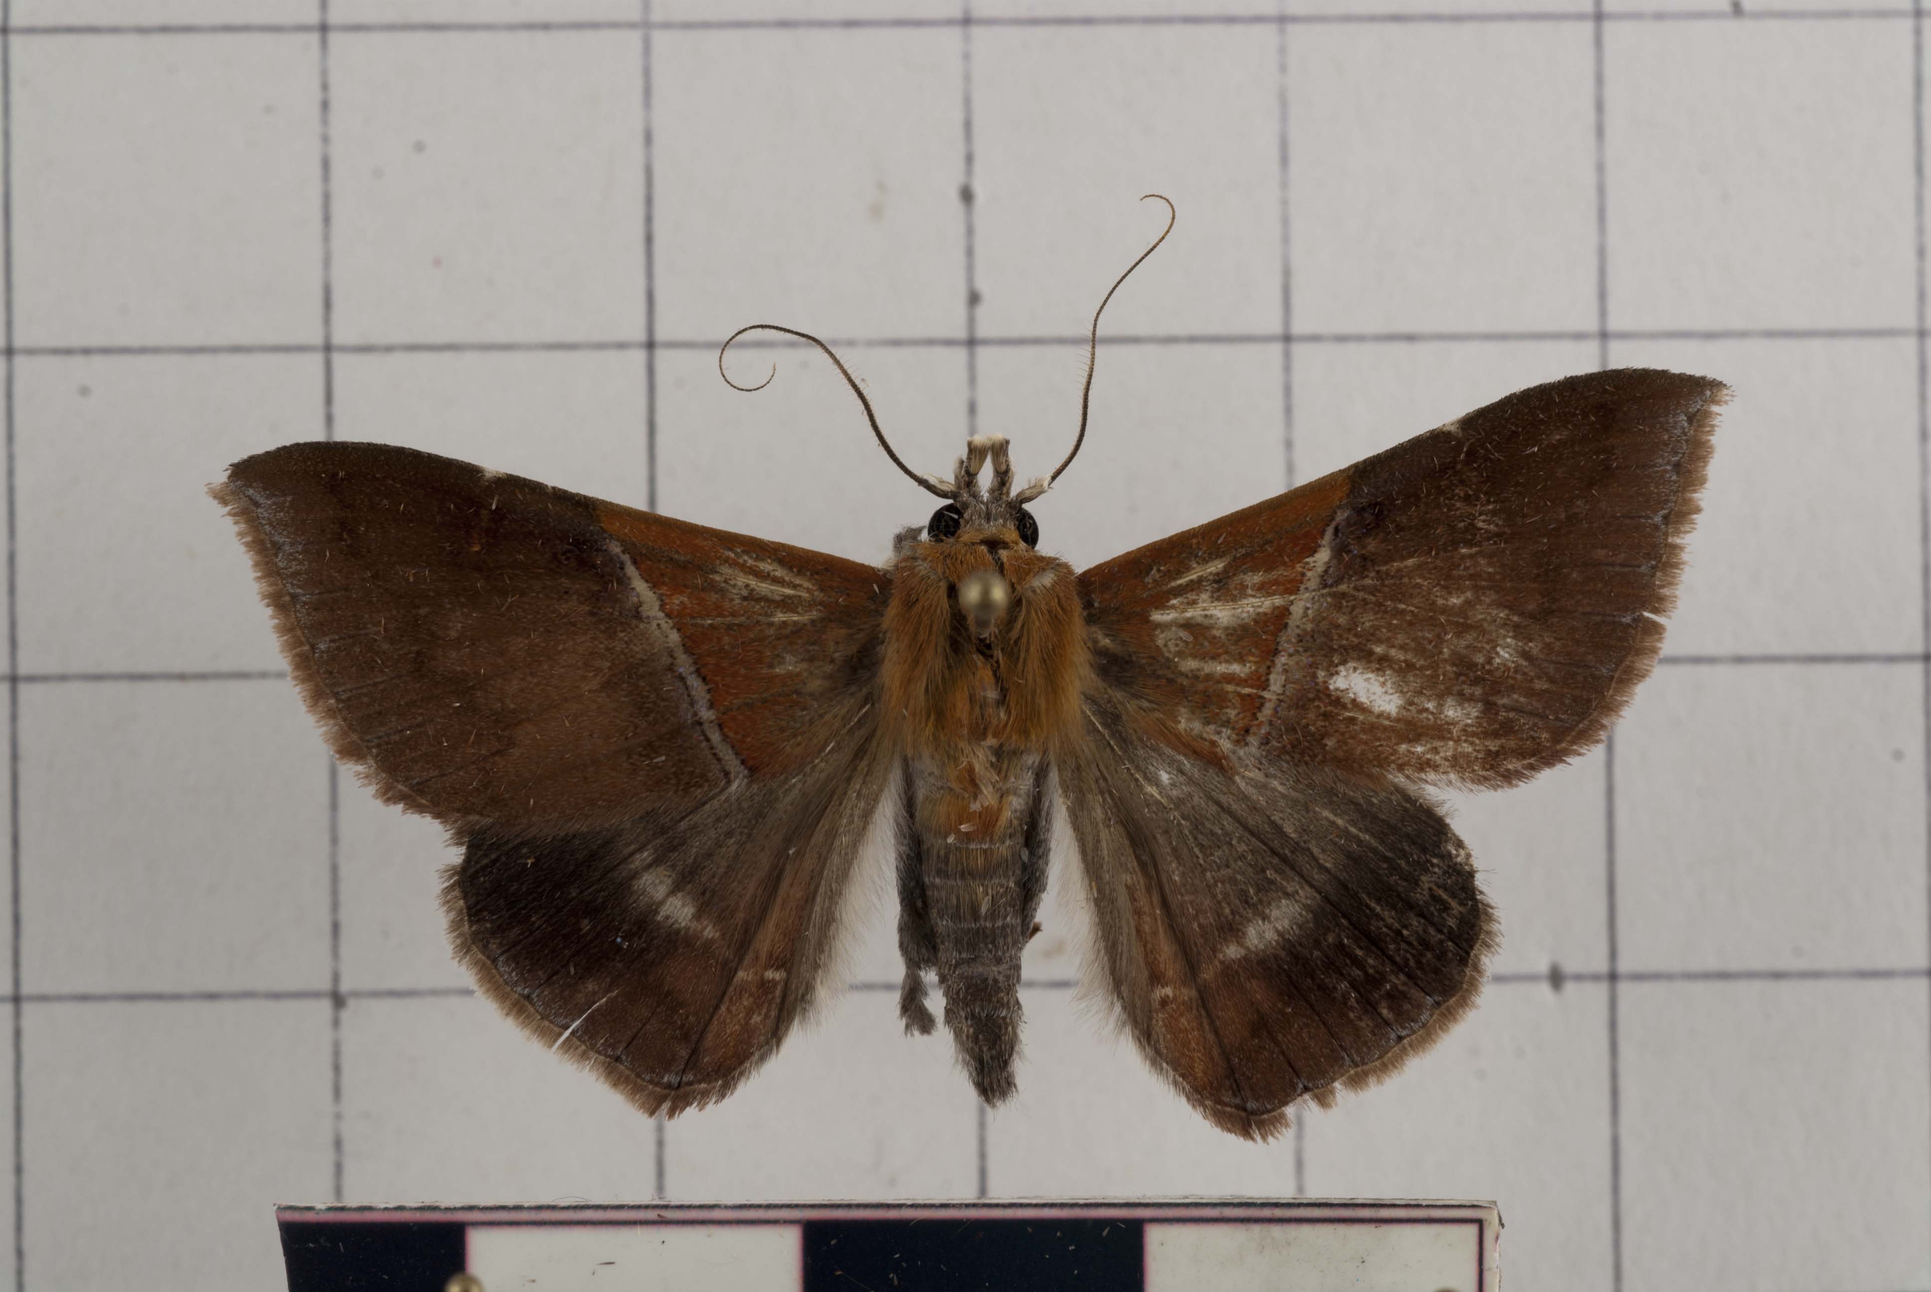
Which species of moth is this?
Sympis rufibasis
